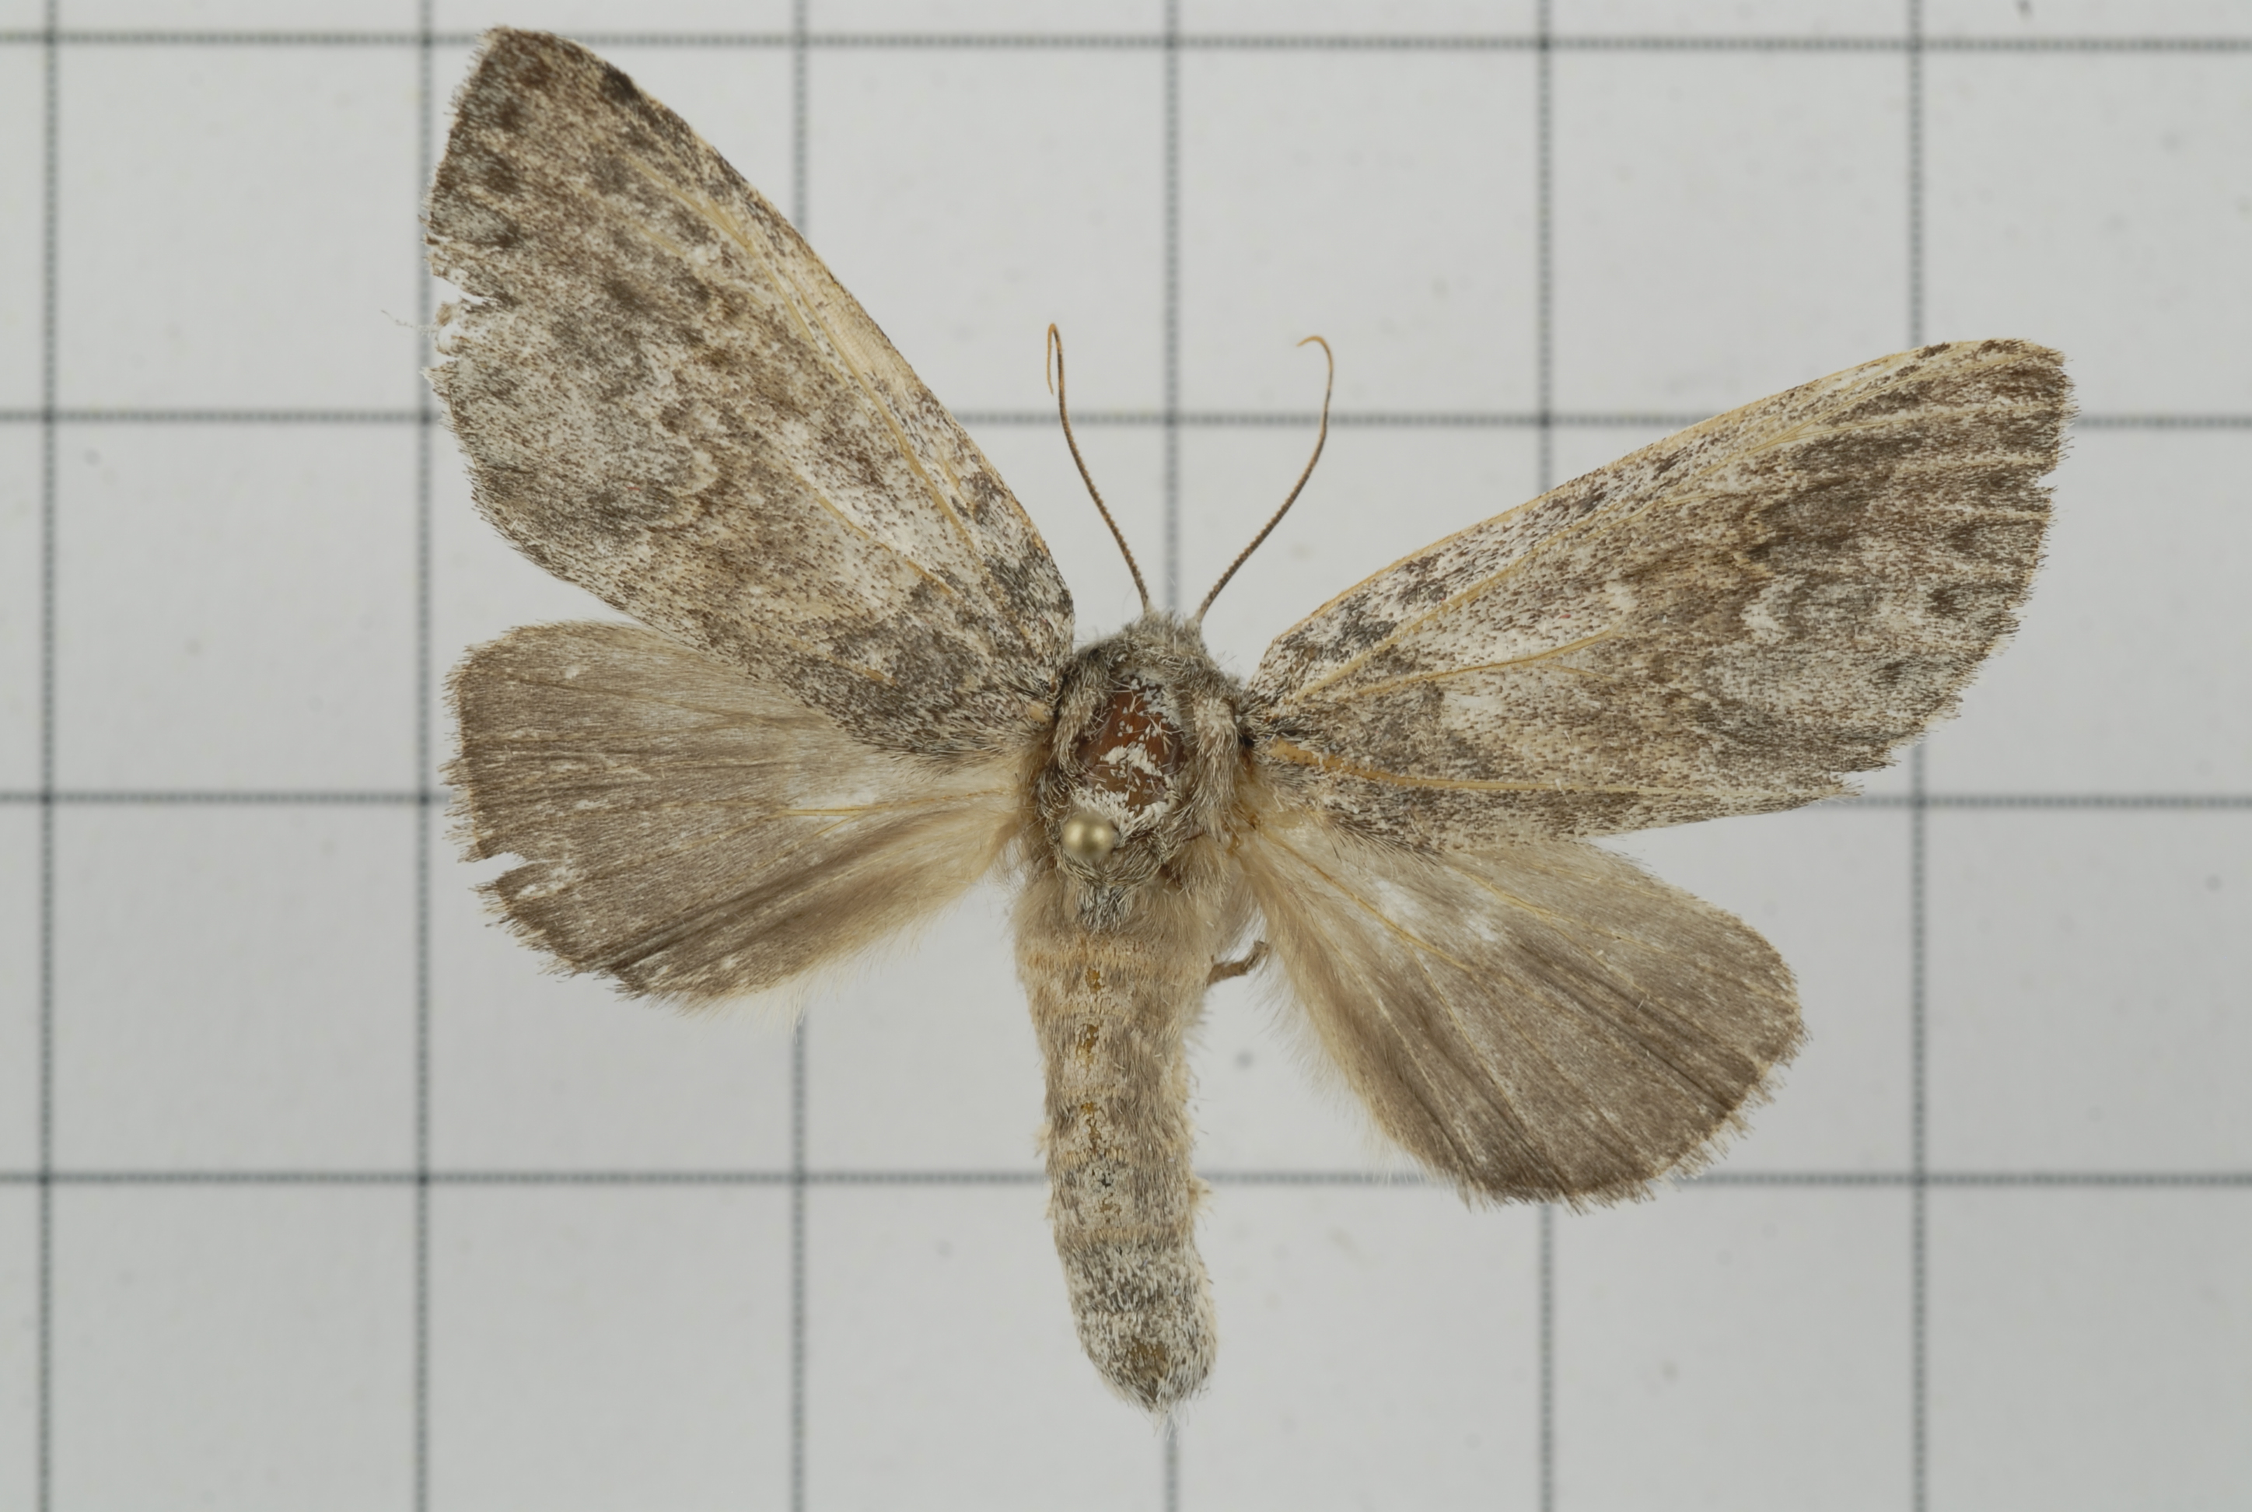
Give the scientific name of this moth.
Phalera obscura
